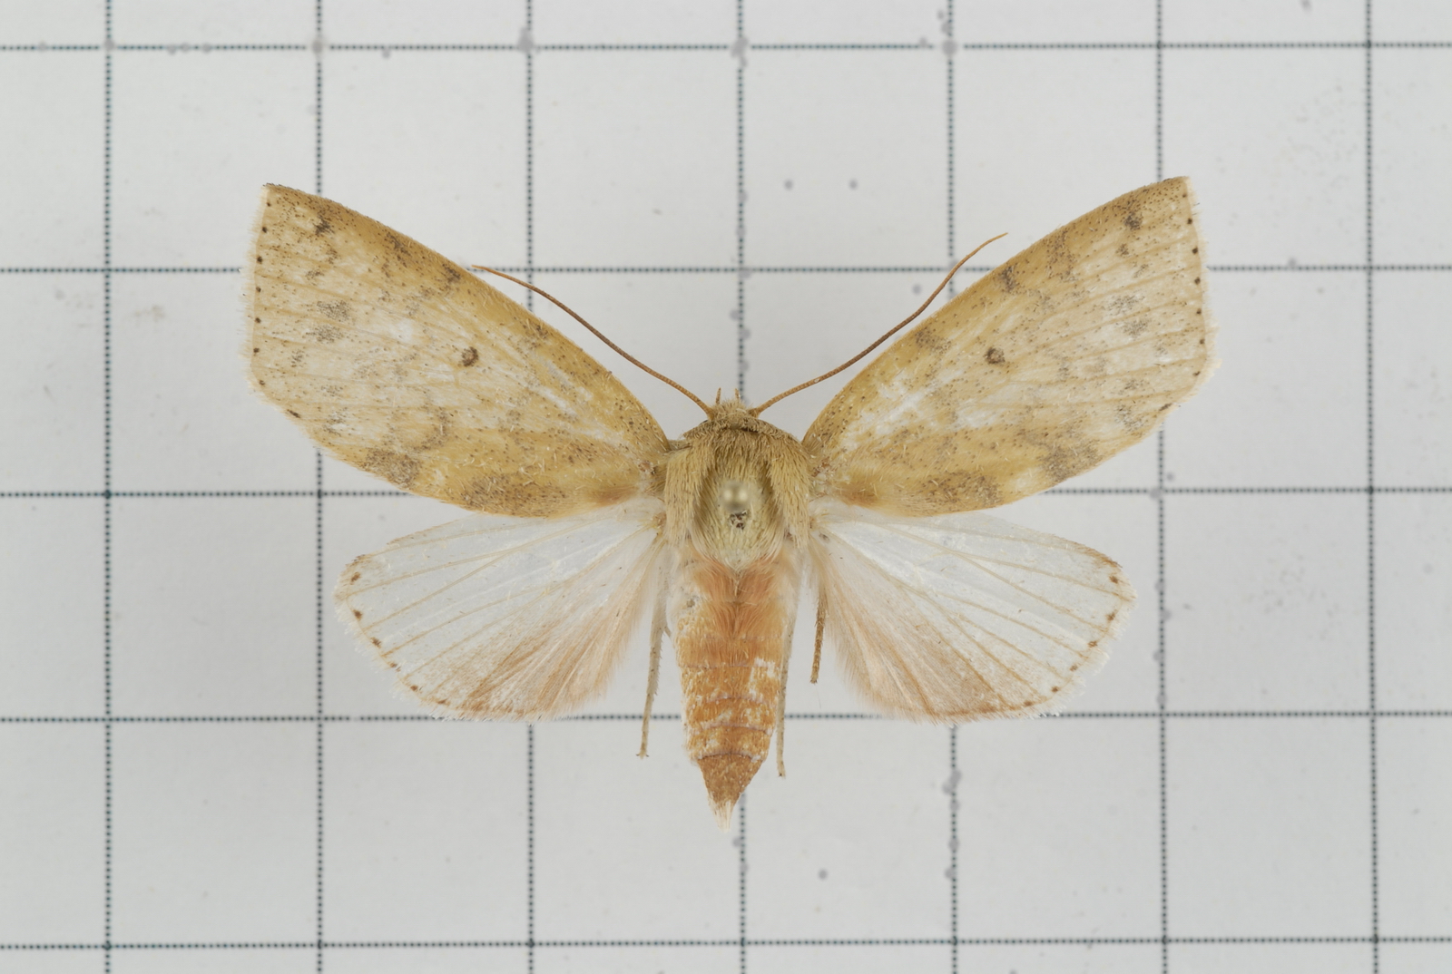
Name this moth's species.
Tympanistes rubidorsalis
